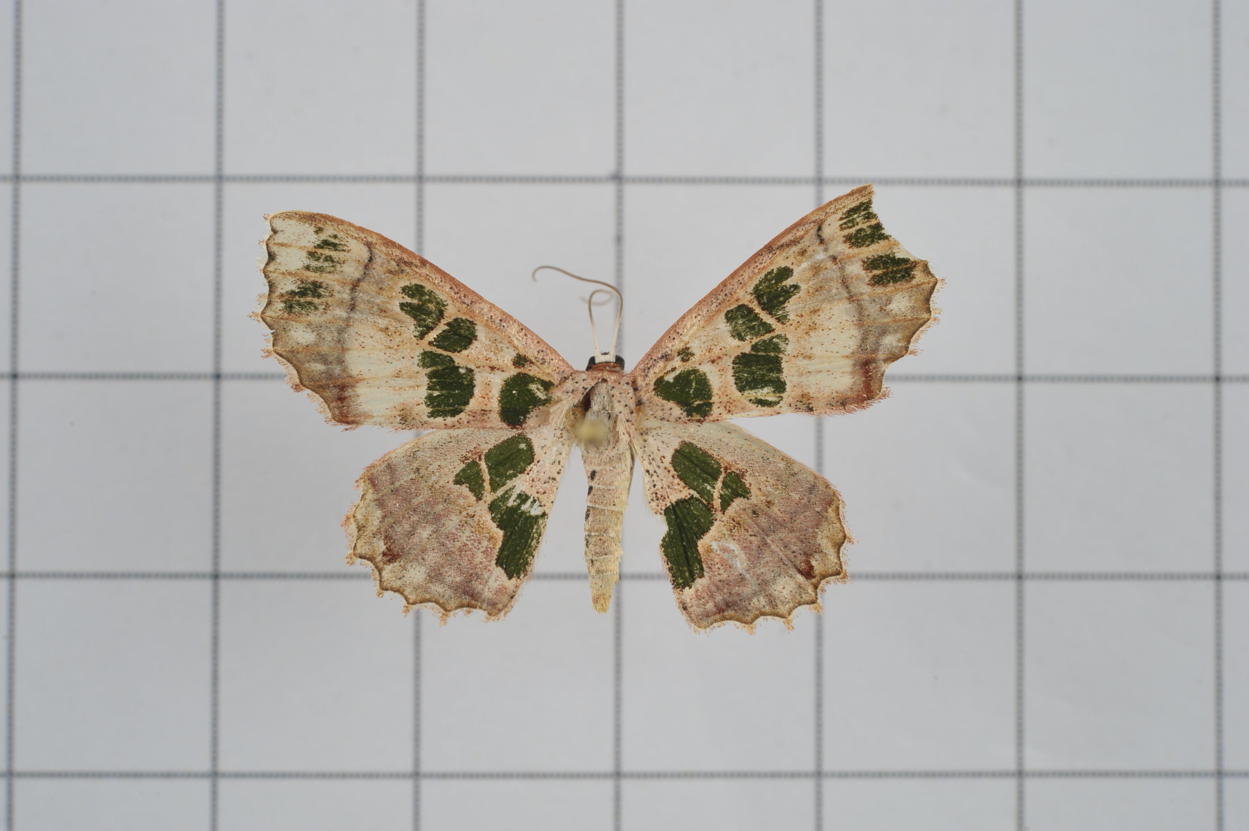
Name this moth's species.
Antitrygodes divisaria perturbata
